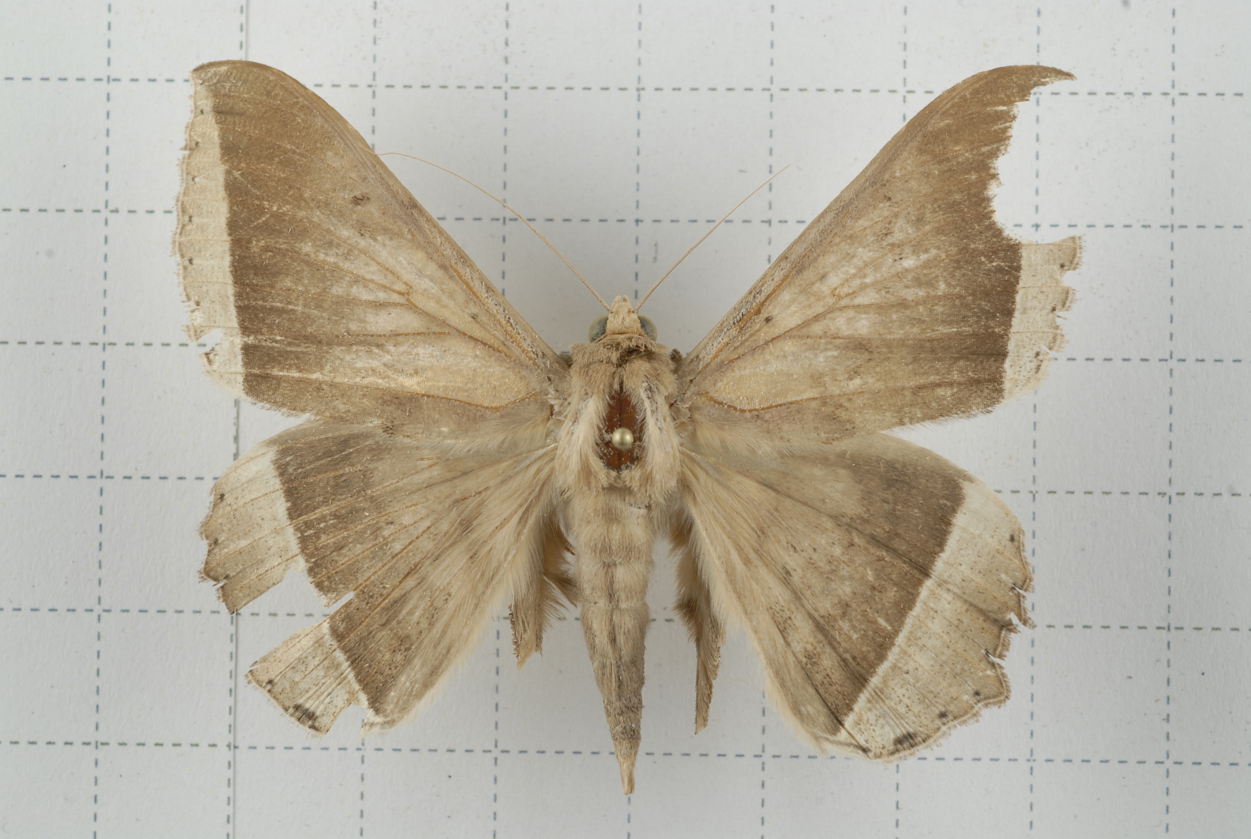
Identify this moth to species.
Hulodes caranea
